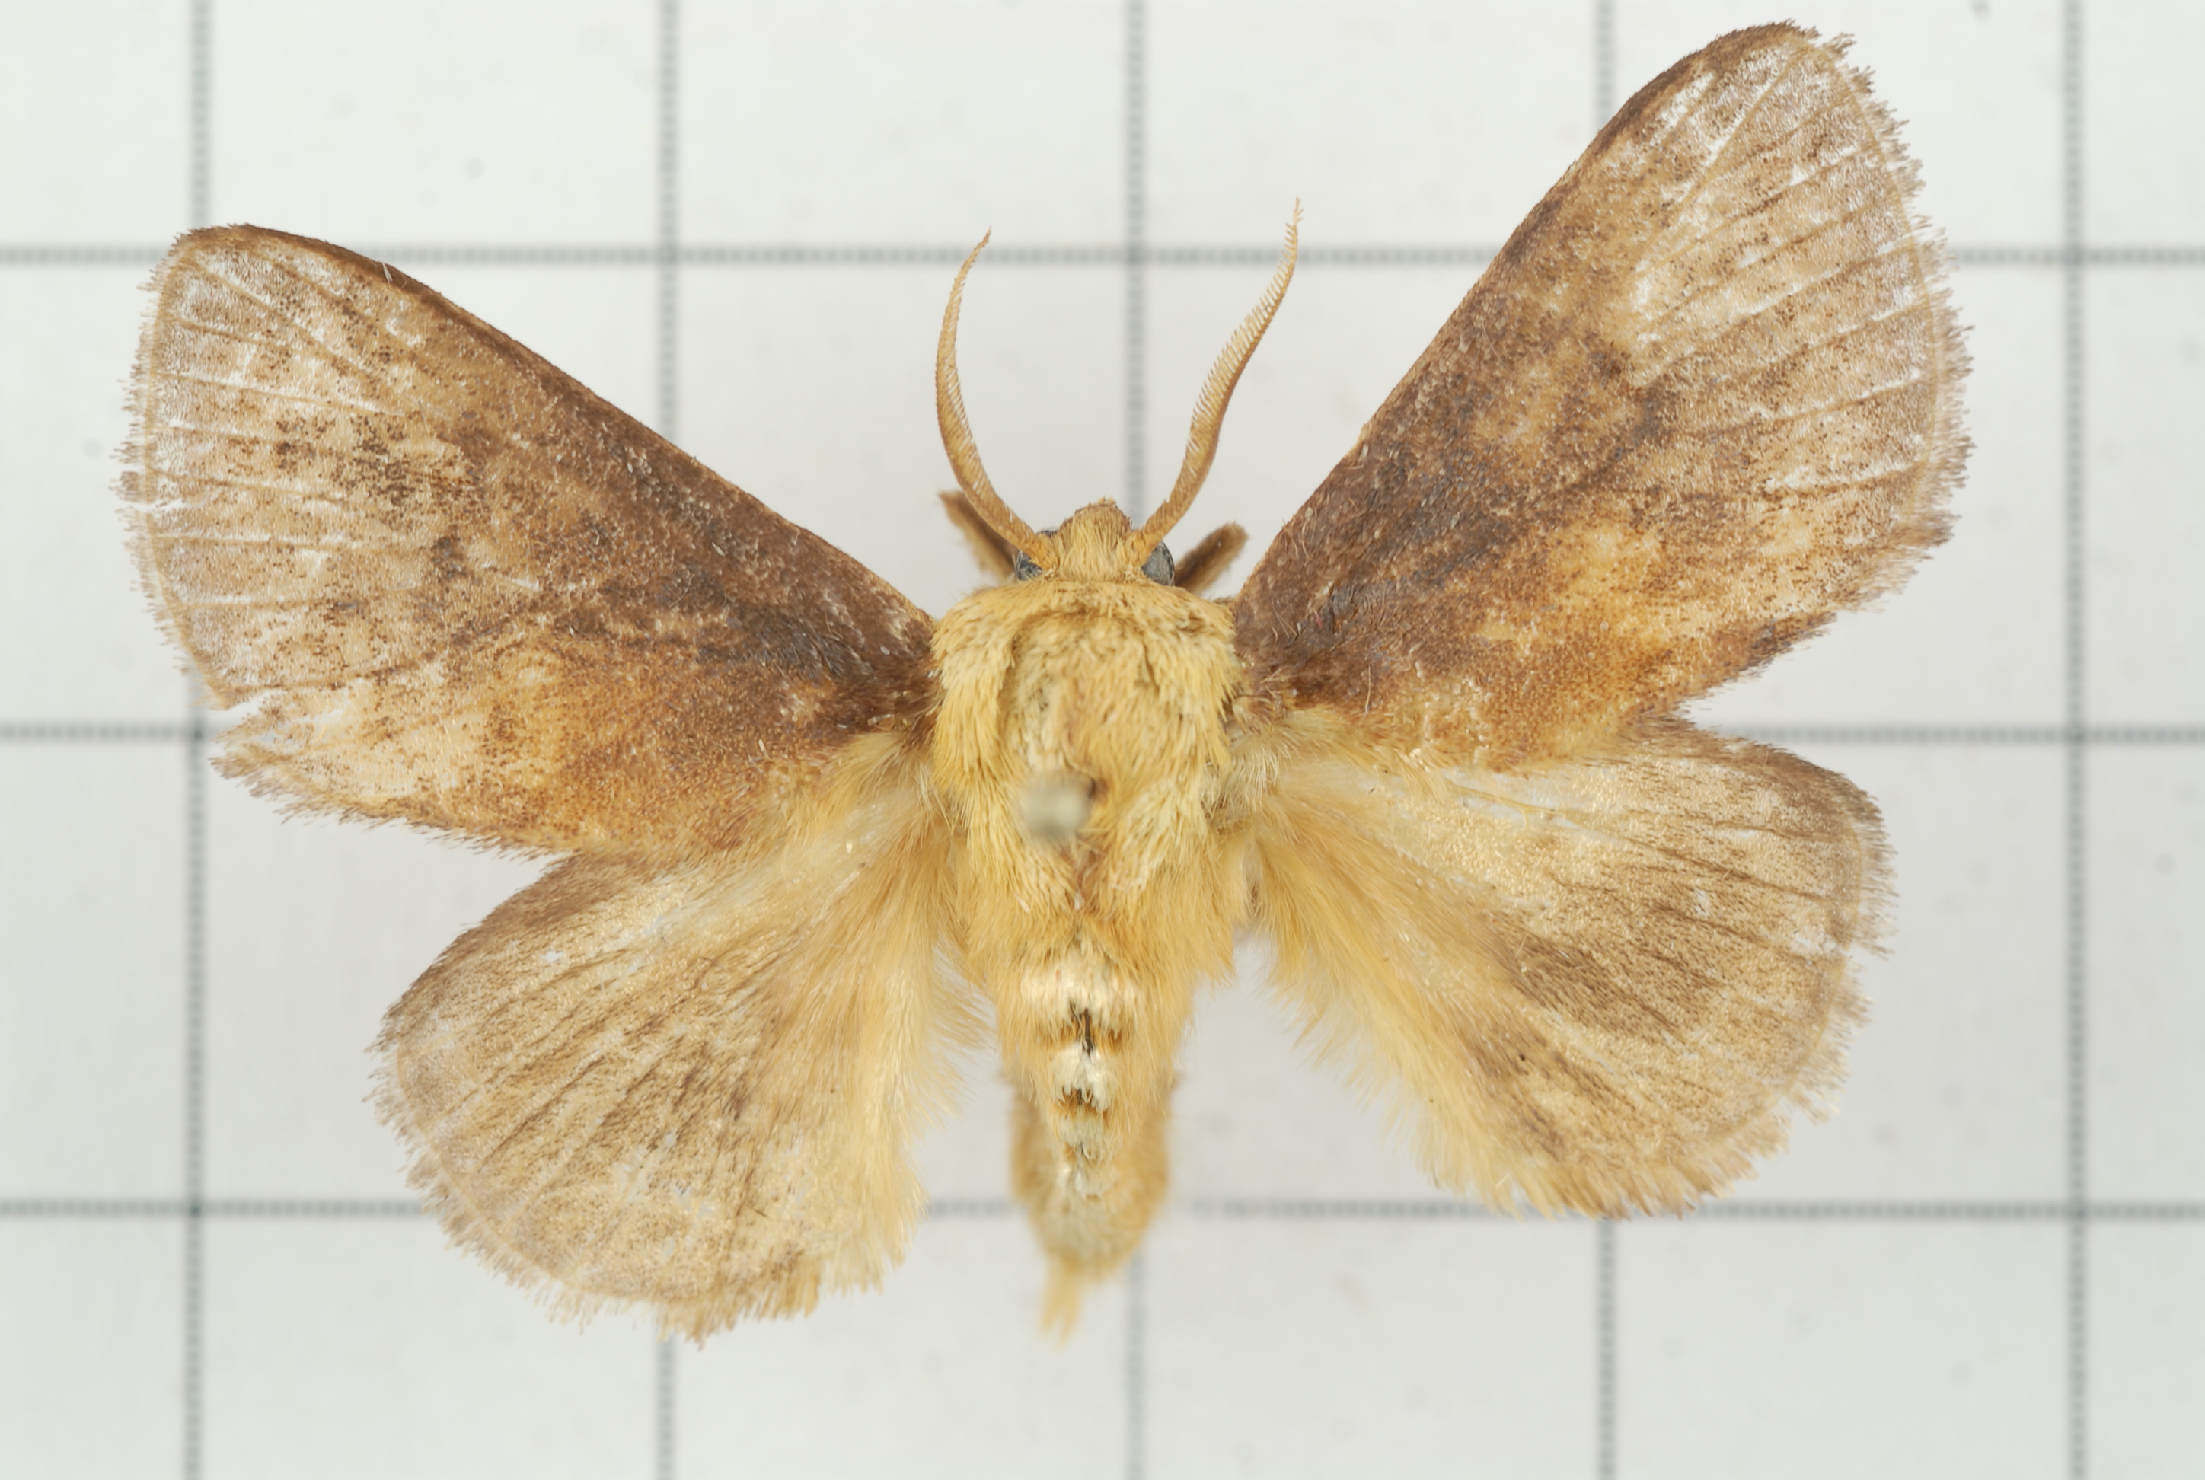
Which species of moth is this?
Narosoideus flavidorsalis
